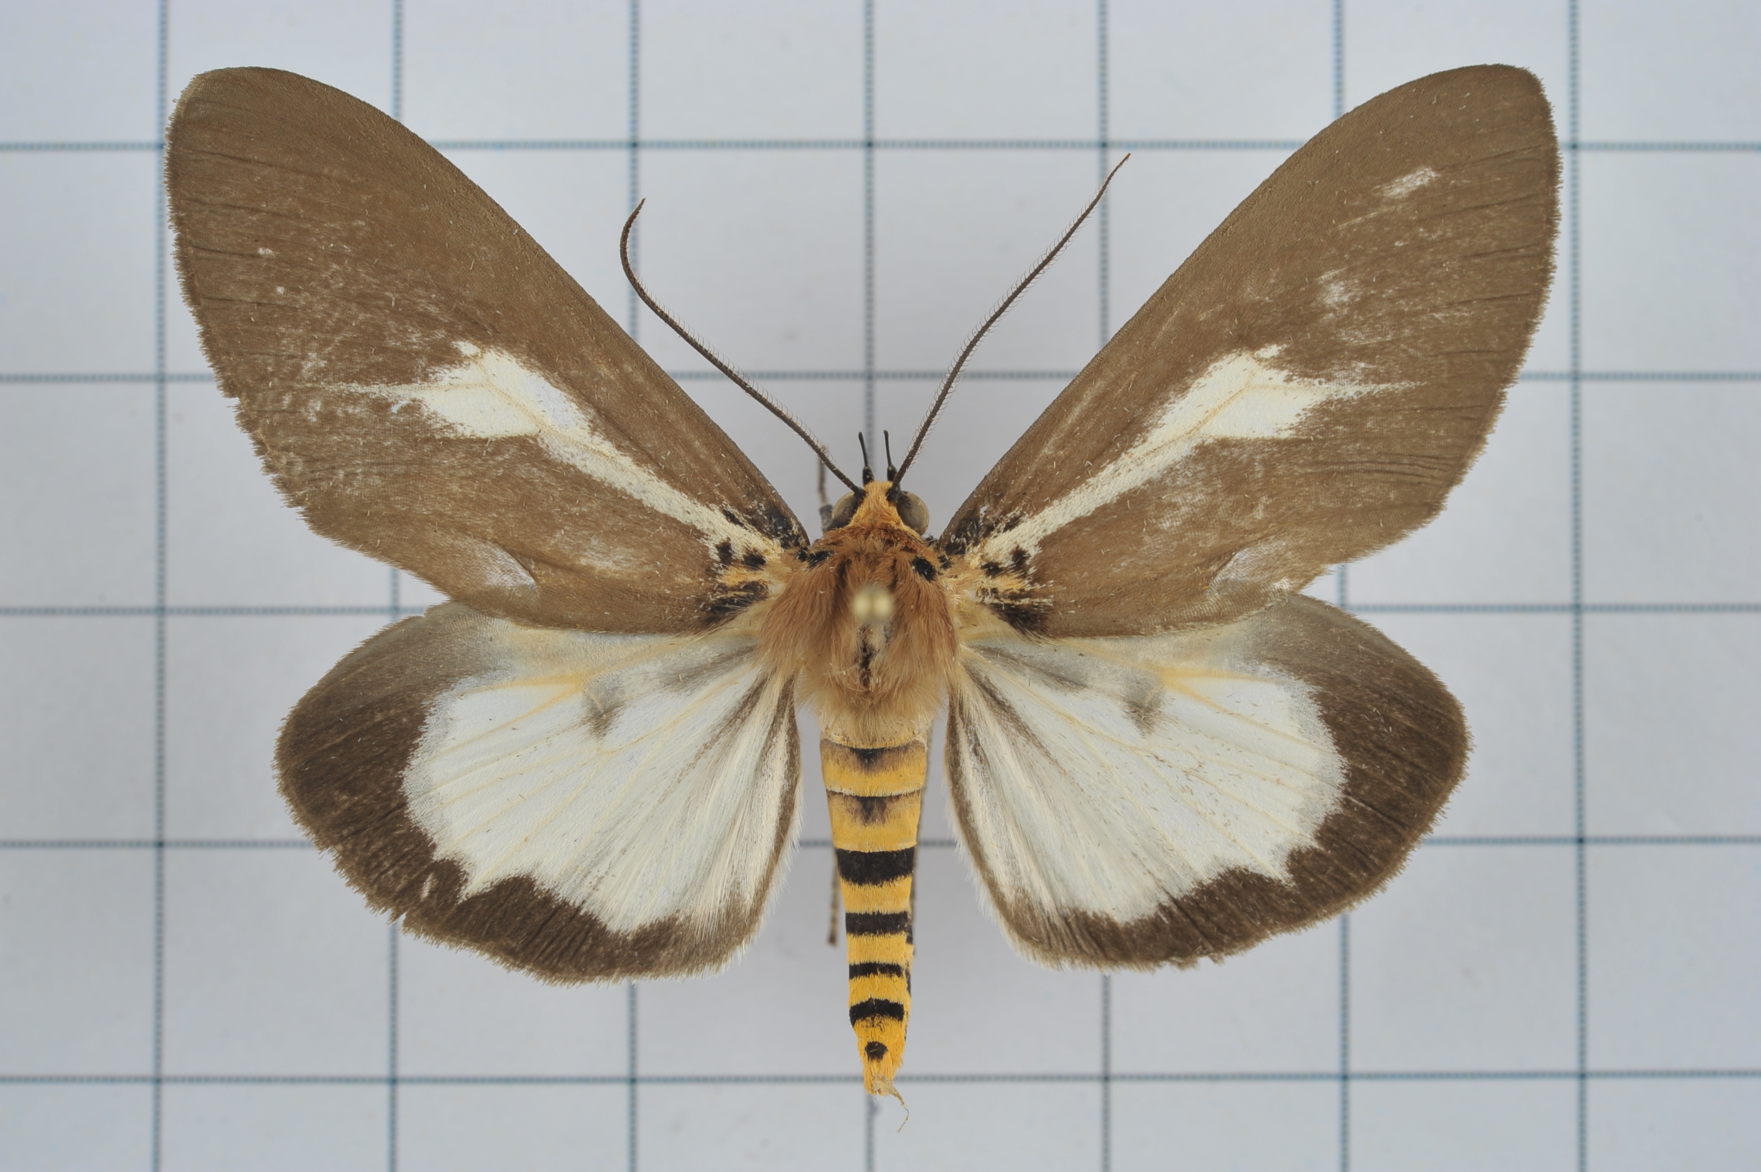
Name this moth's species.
Asota heliconia zebrina
